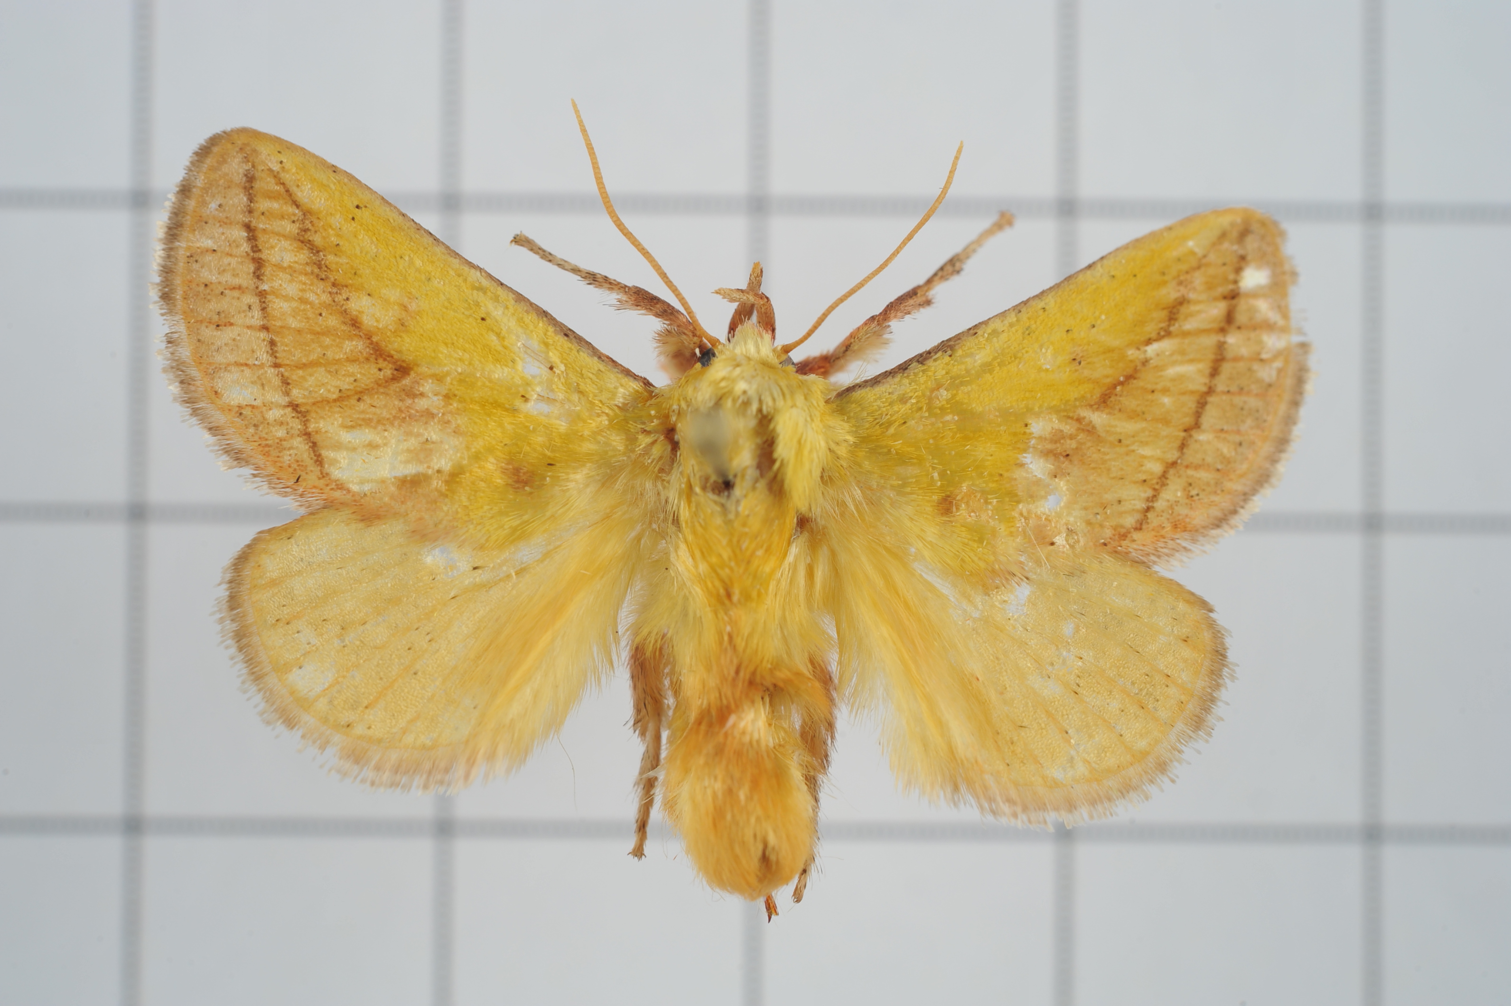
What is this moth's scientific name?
Monema rubriceps
